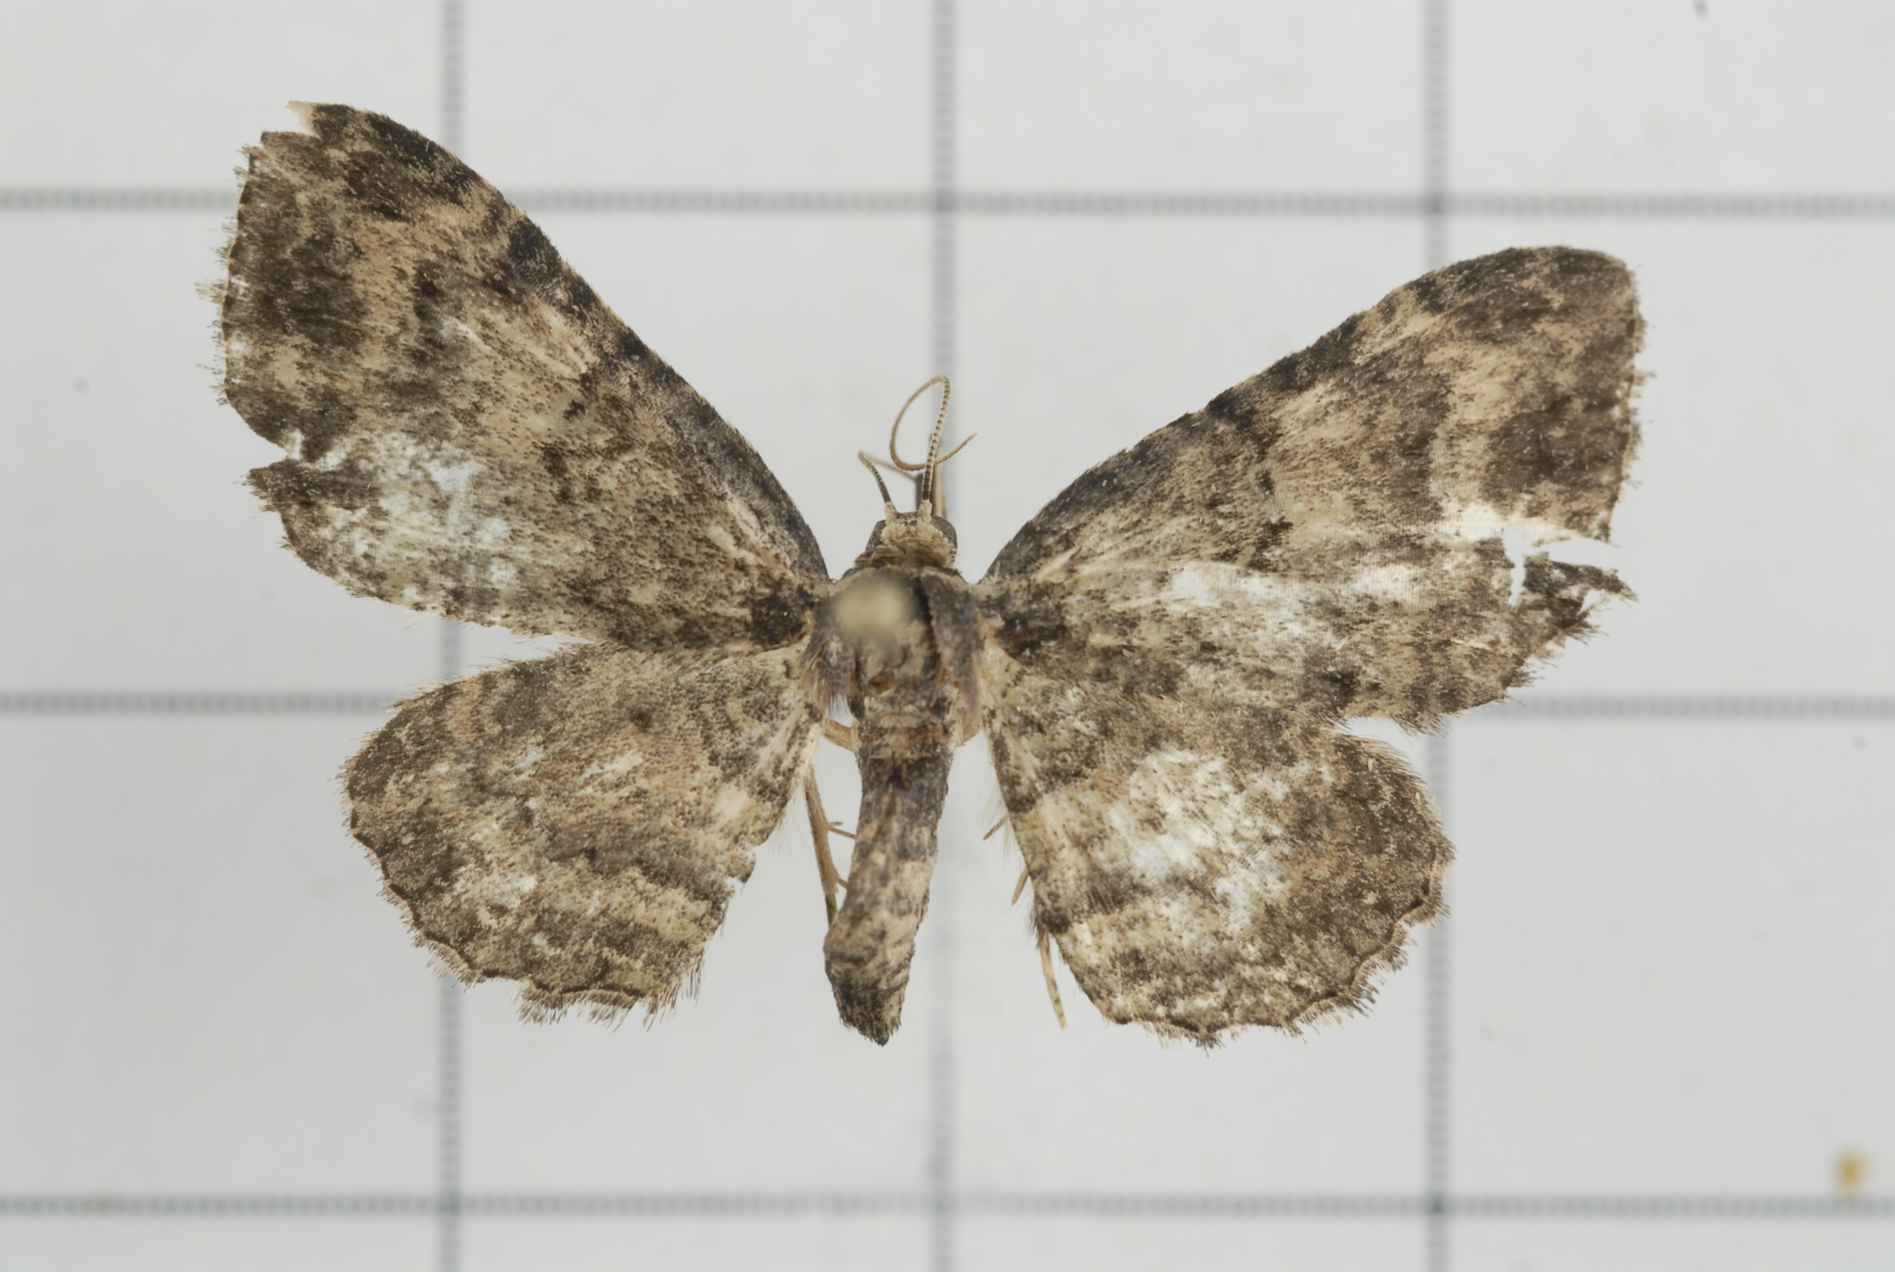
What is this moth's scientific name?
Pseudocollix hyperythra catalalia
